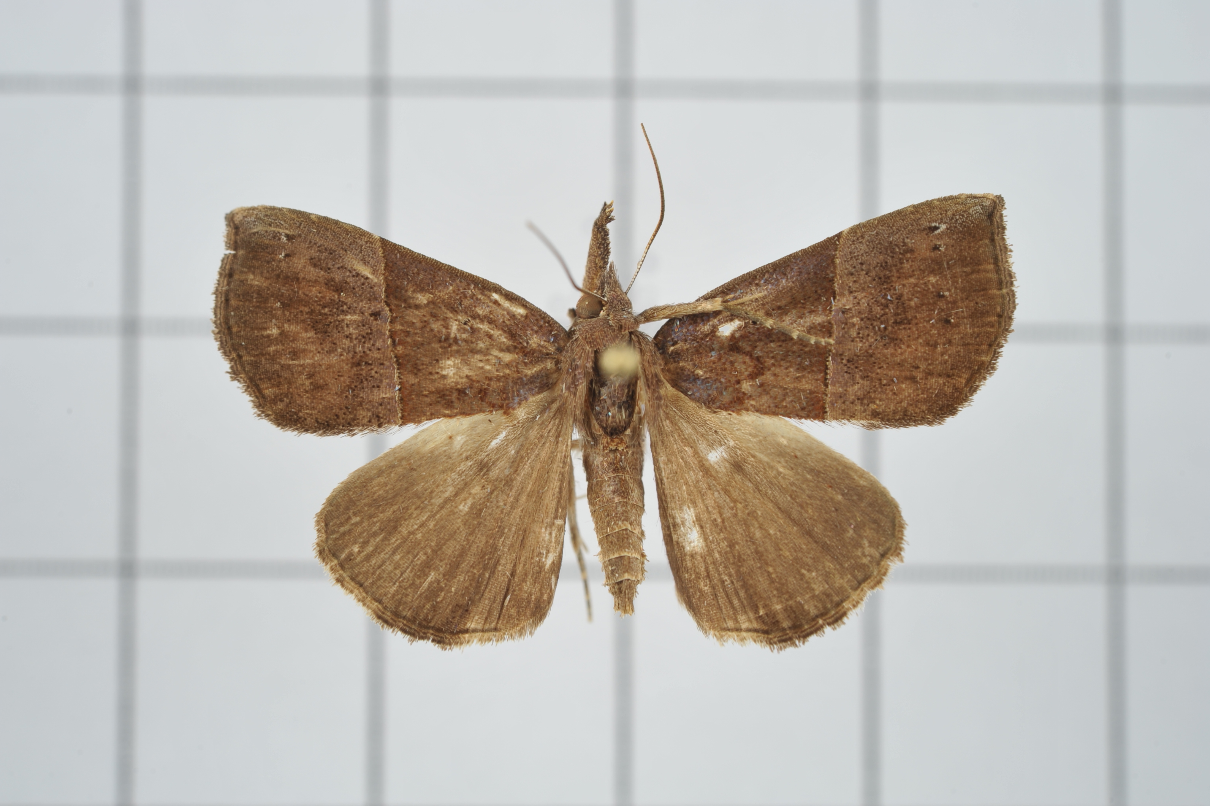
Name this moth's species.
Hypena iconicalis
